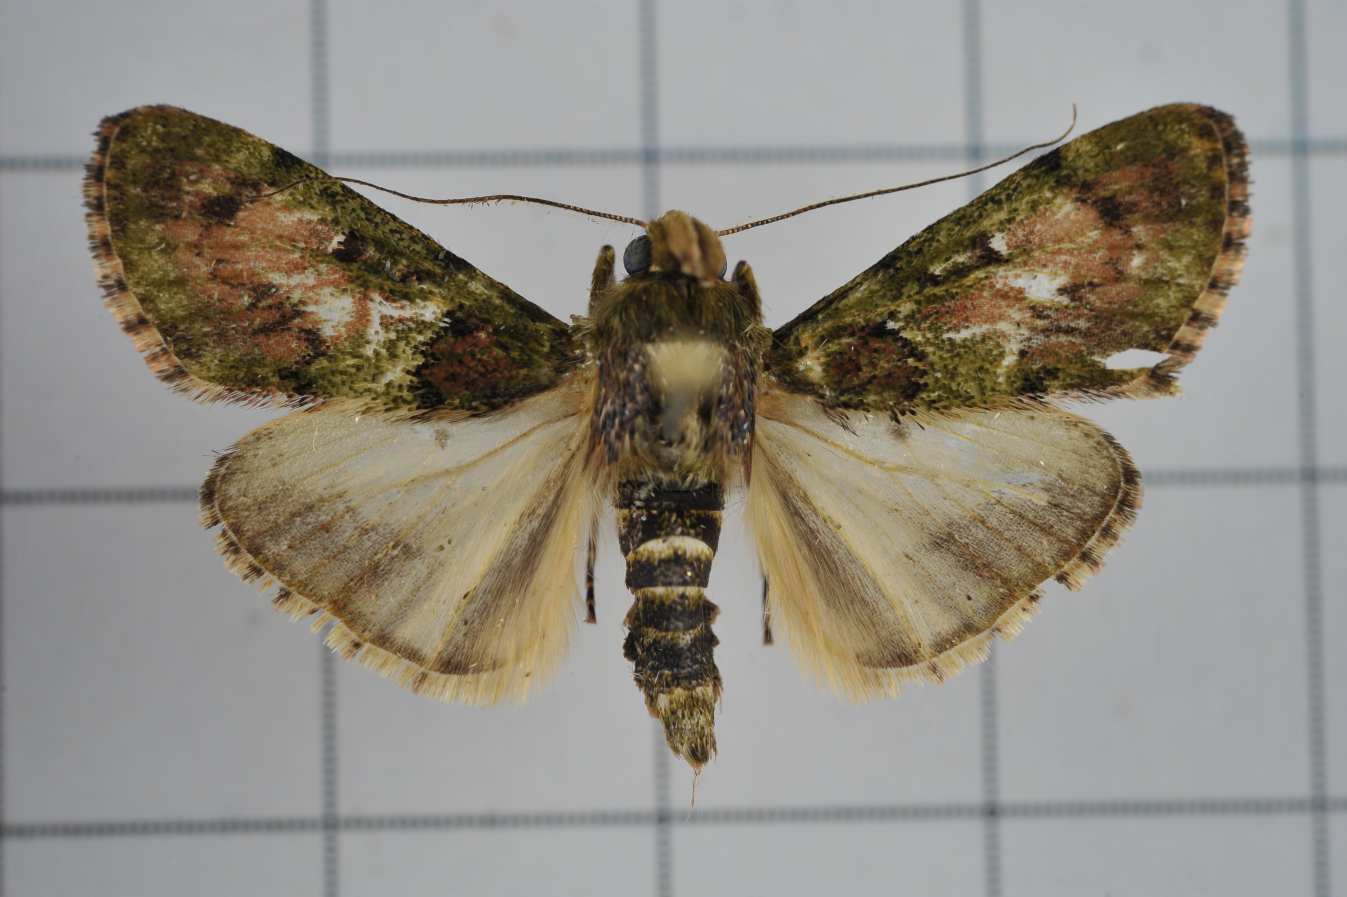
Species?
Teliphasa nubilosa
